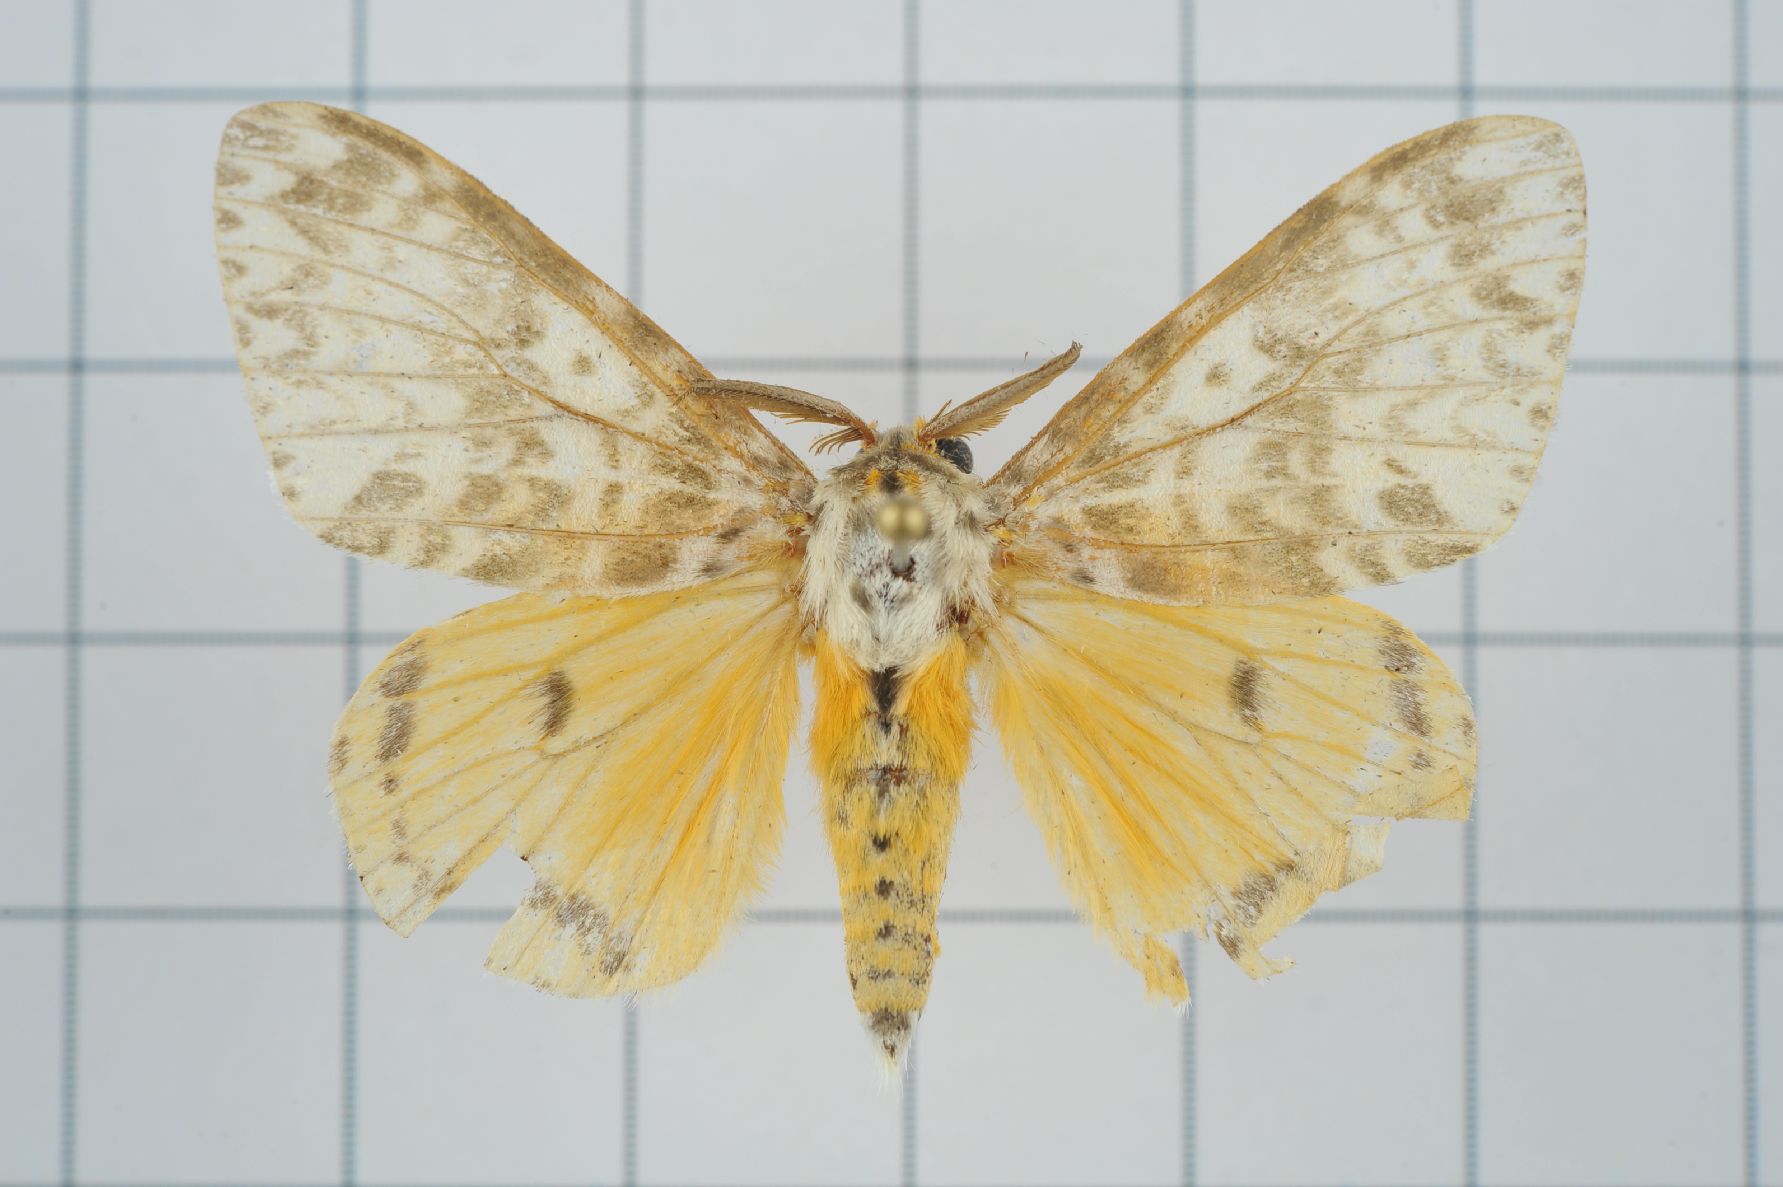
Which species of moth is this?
Lymantria mathura subpallida
